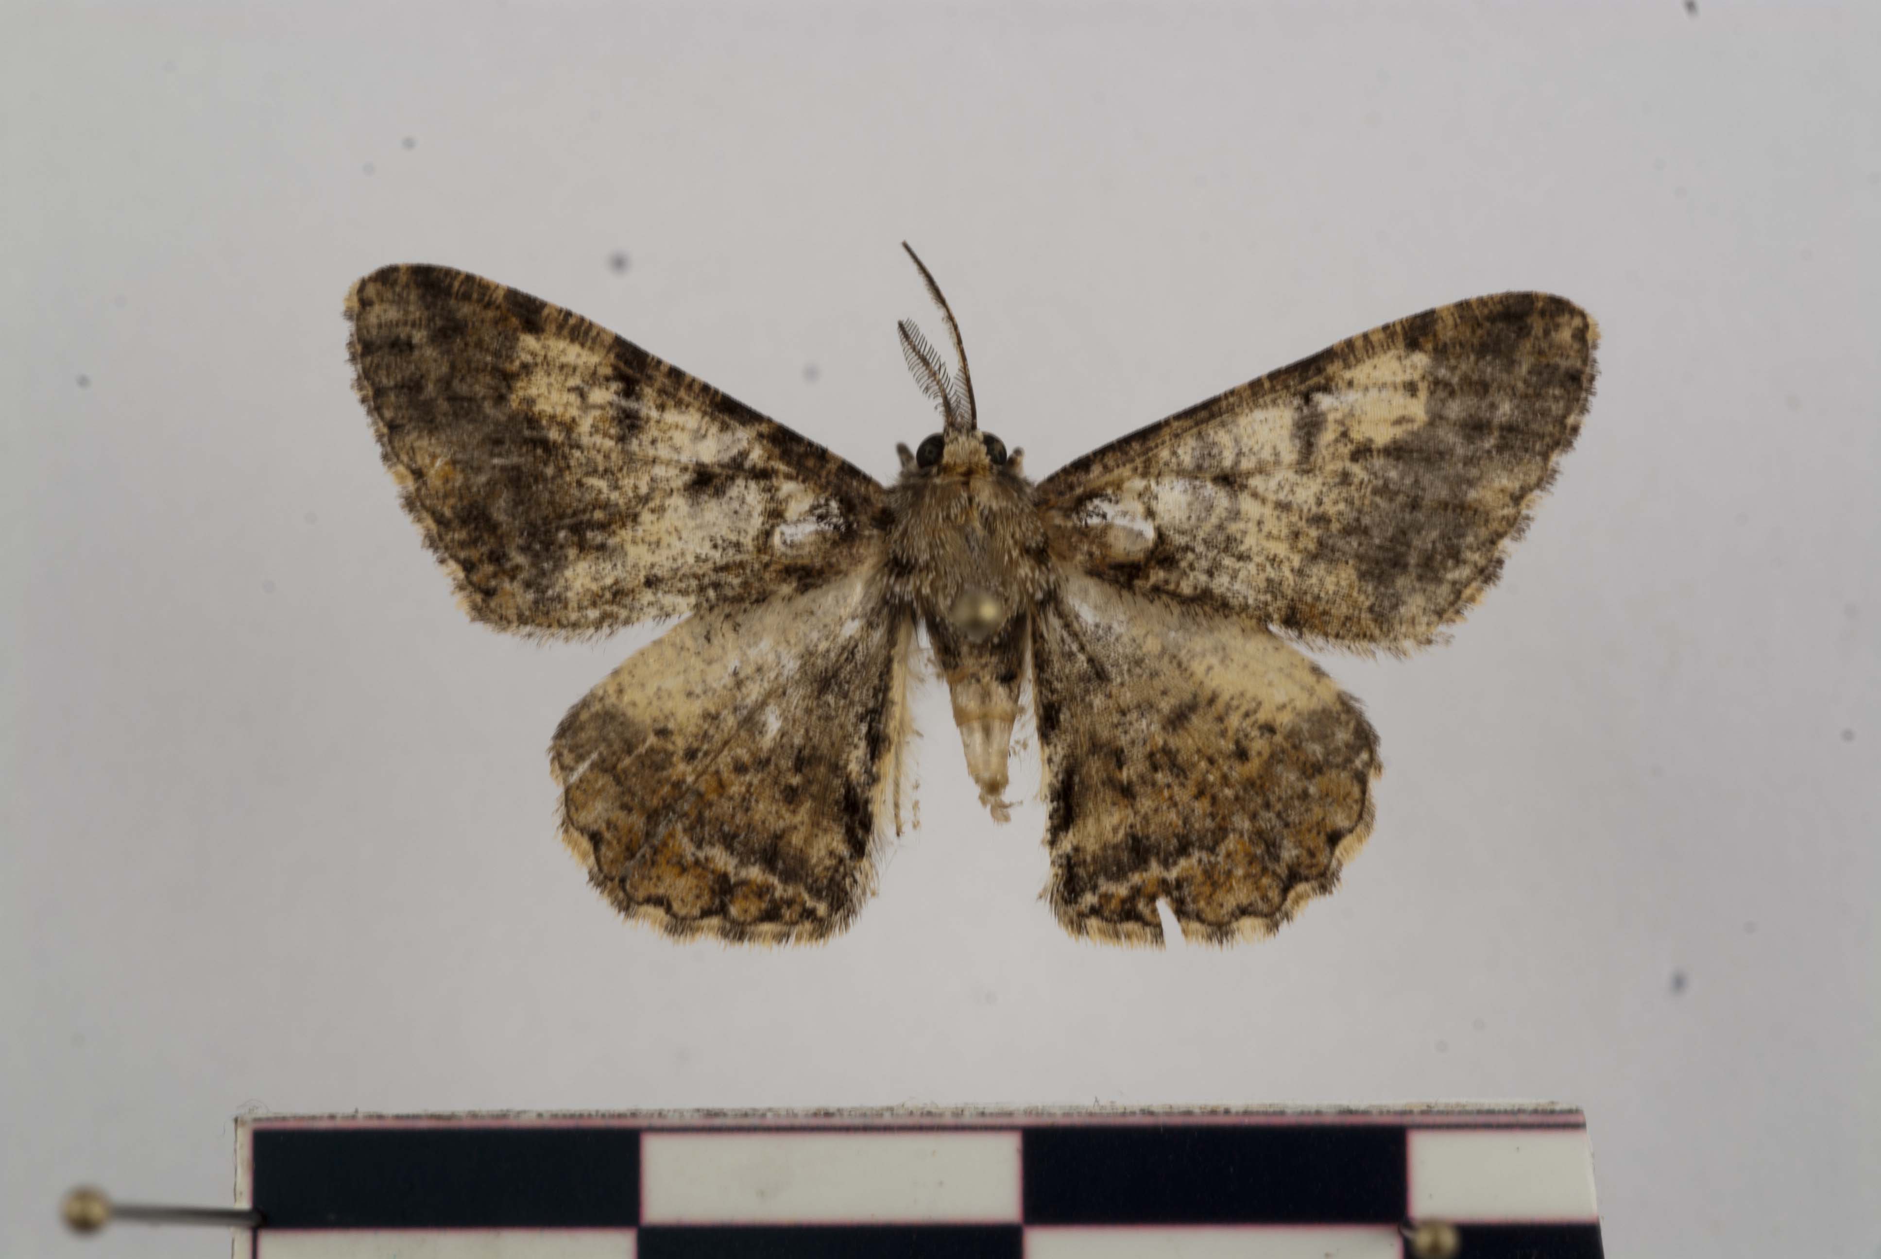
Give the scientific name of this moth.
Alcis taiwanovariegata
